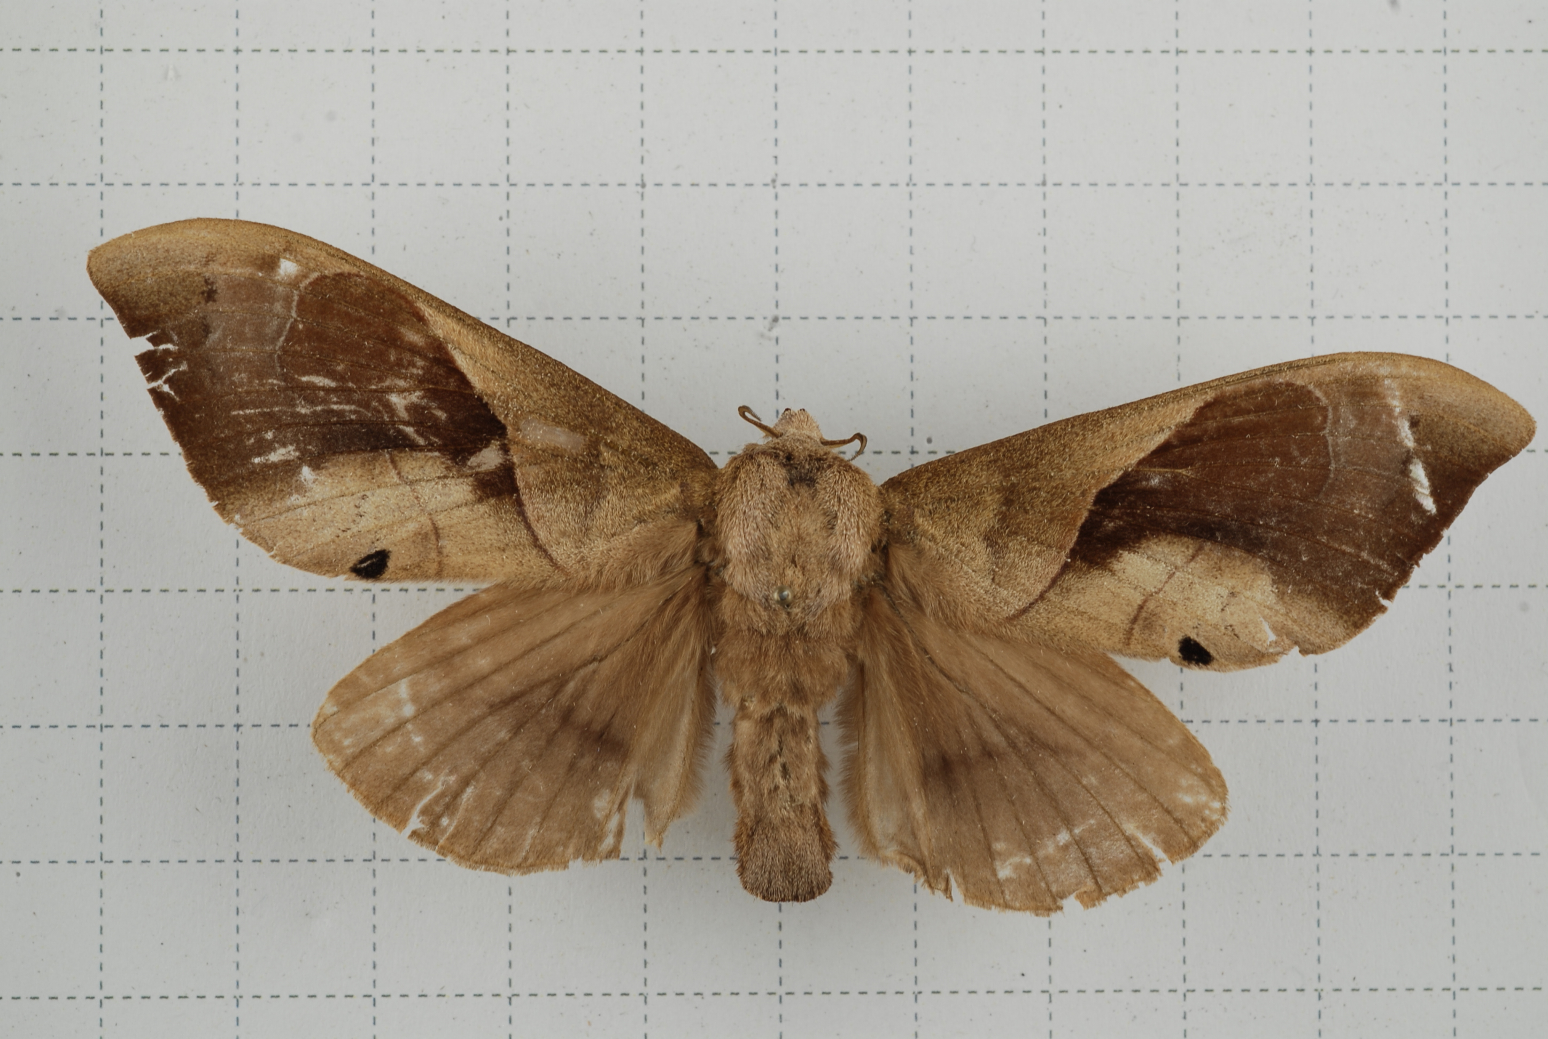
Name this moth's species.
Paralebeda femorata mirabilis
